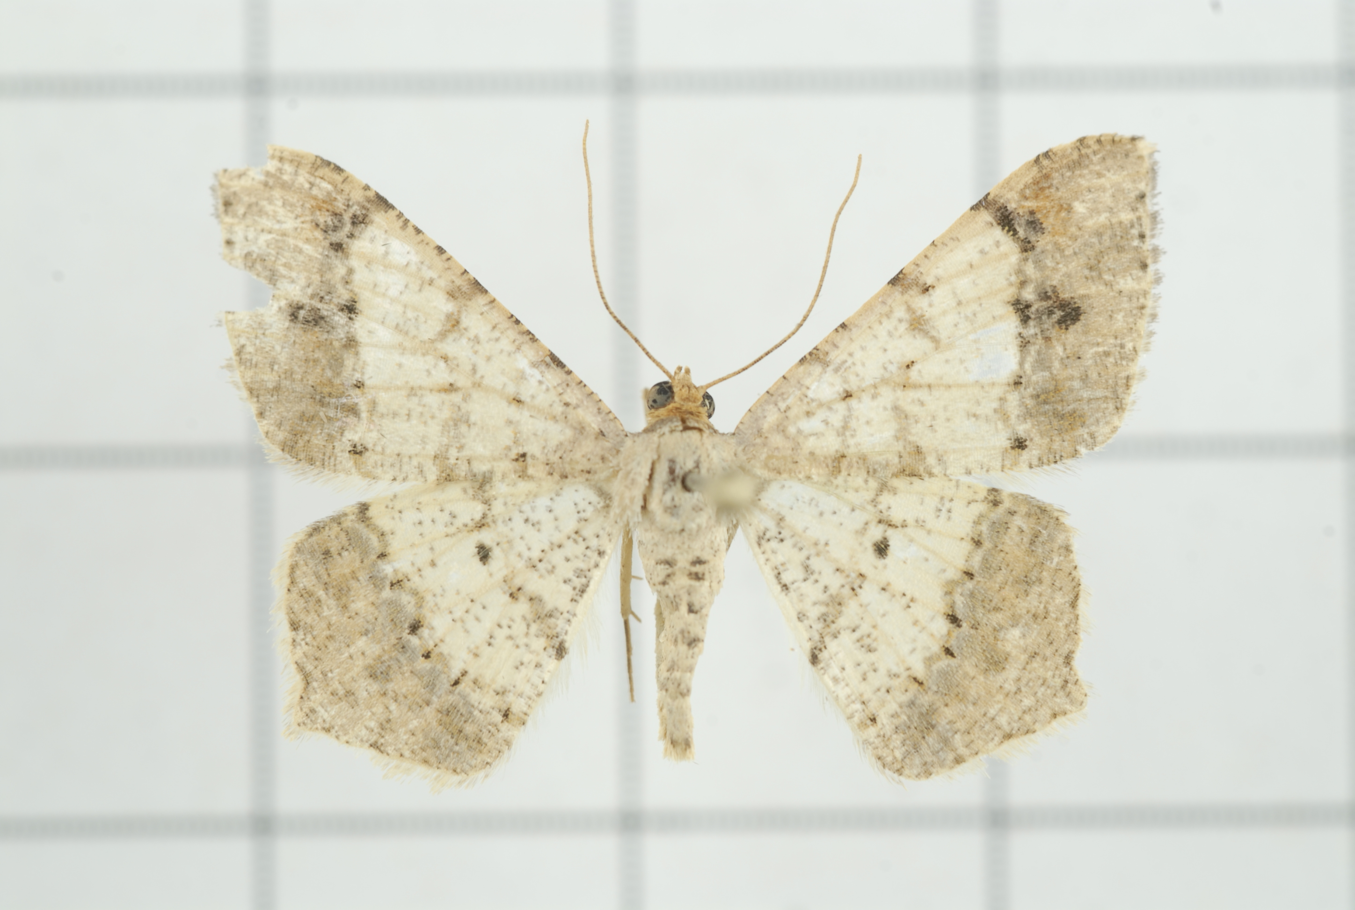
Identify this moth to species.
Macaria abydata
